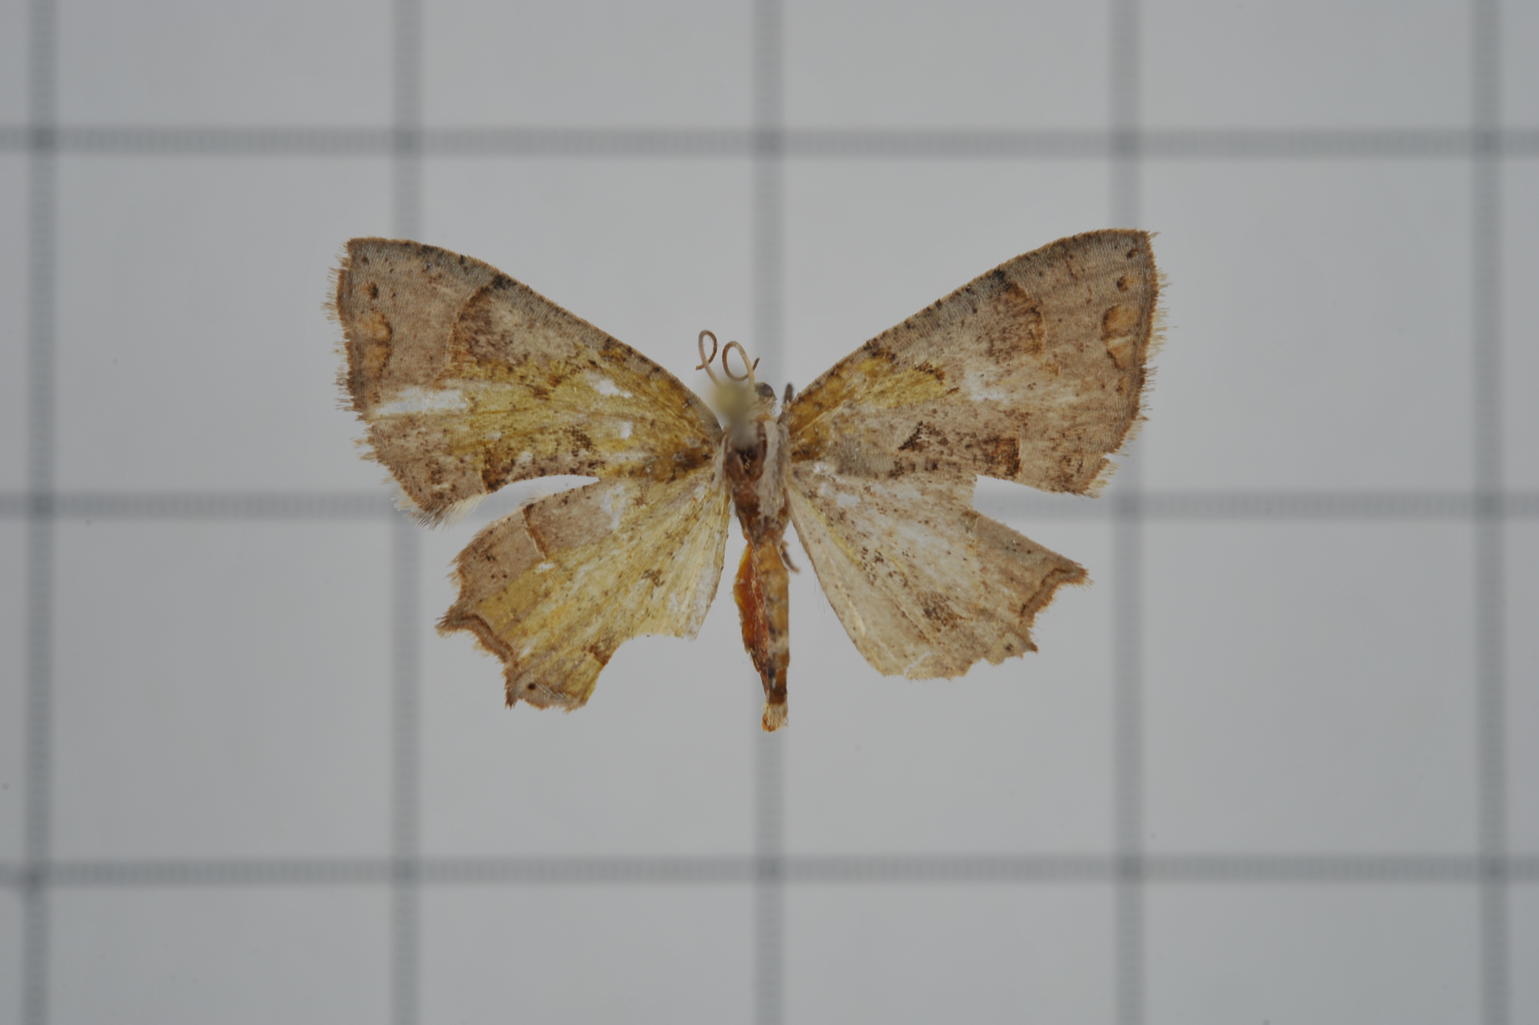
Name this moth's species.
Oroplema oyamana
